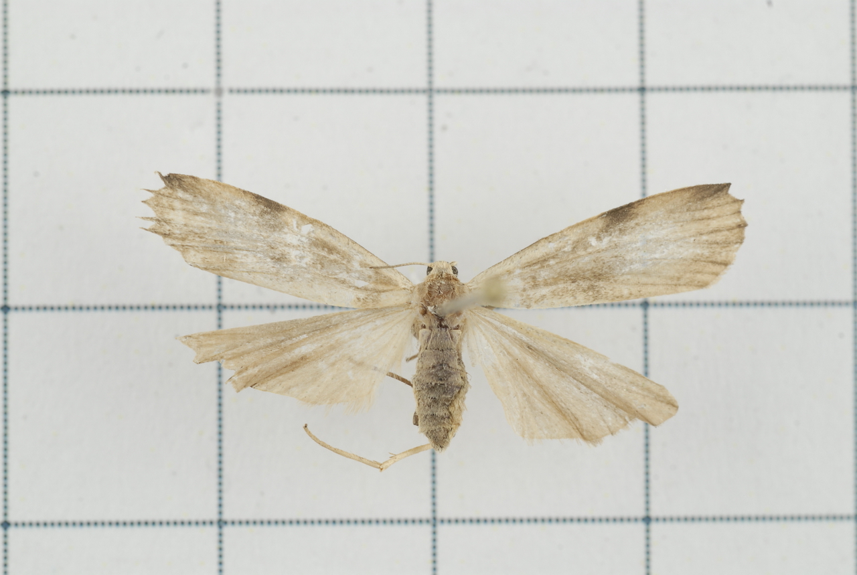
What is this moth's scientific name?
Chinasa costalis bicoloriceps
